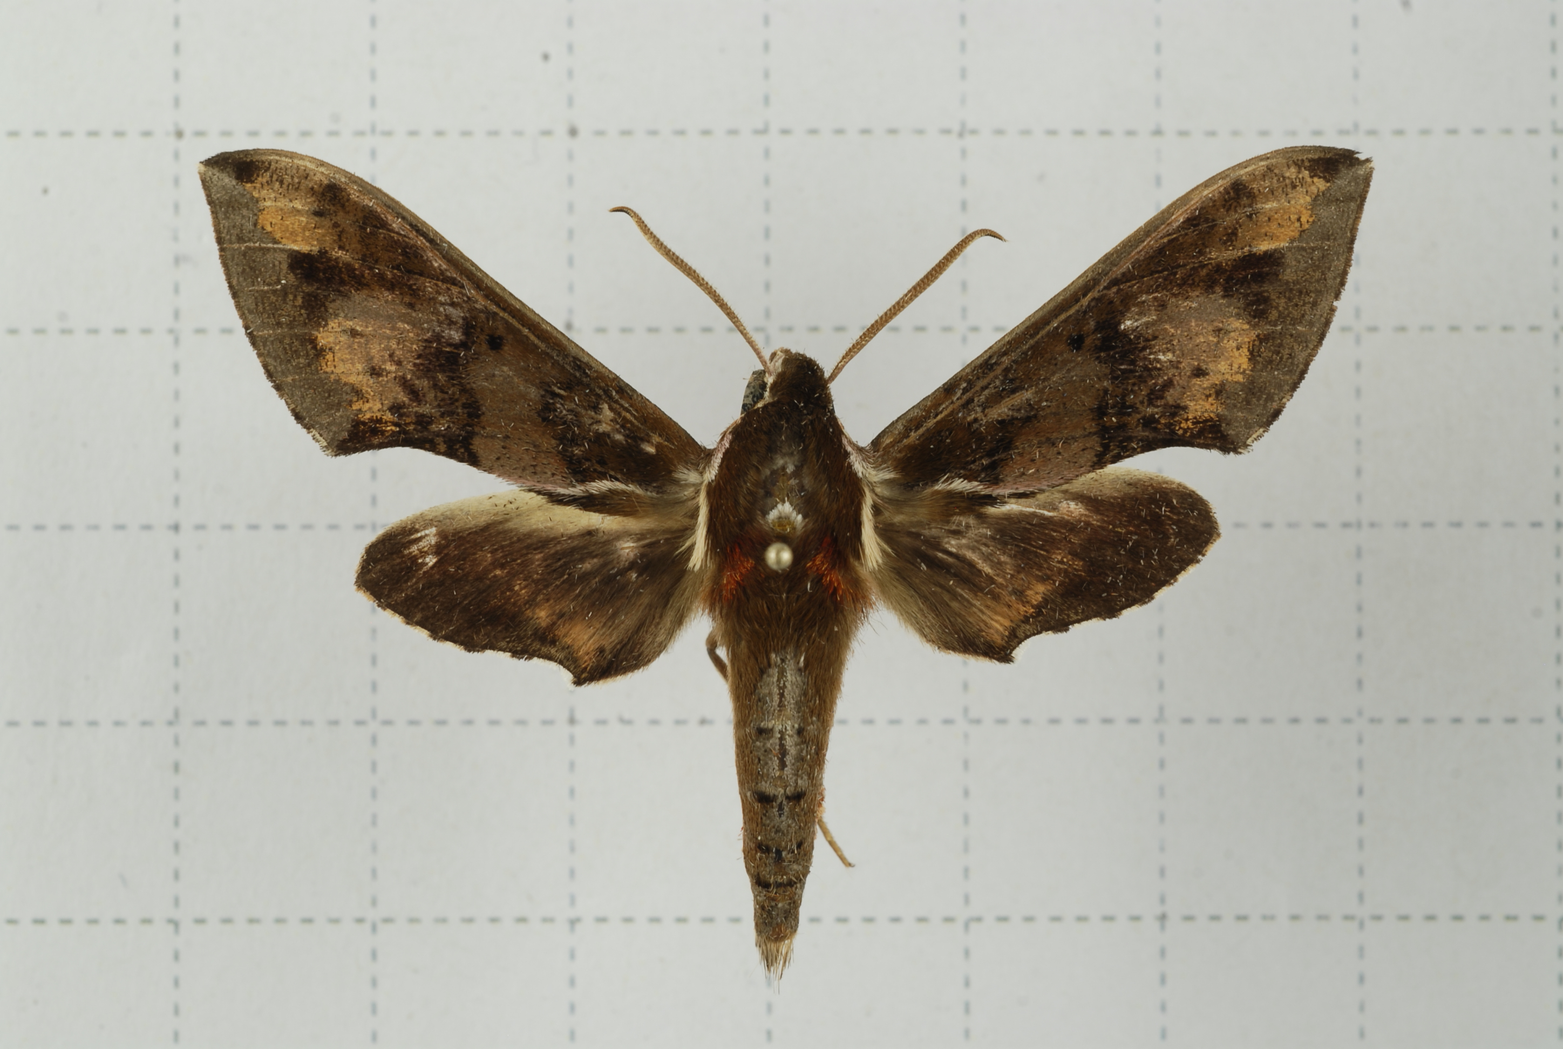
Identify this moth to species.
Rhagastis binoculata
